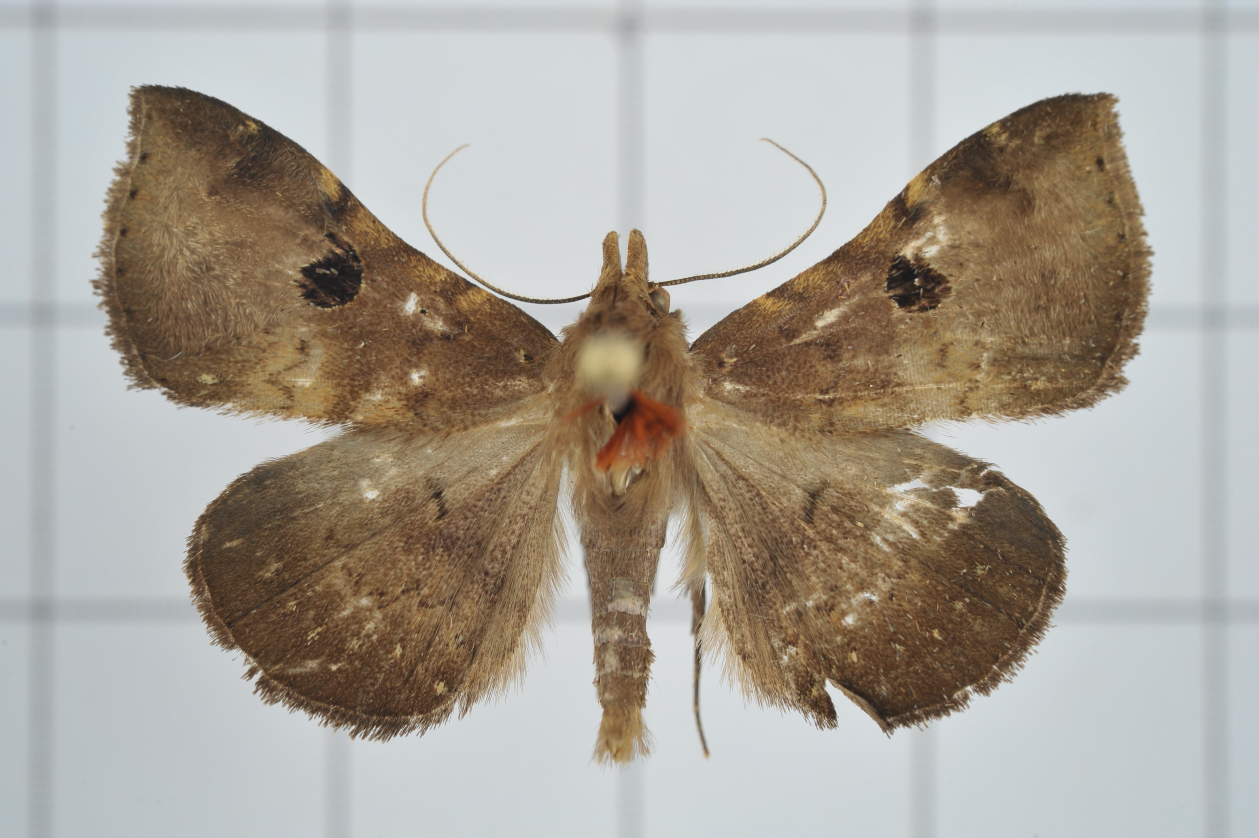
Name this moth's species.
Mosopia punctilinea
